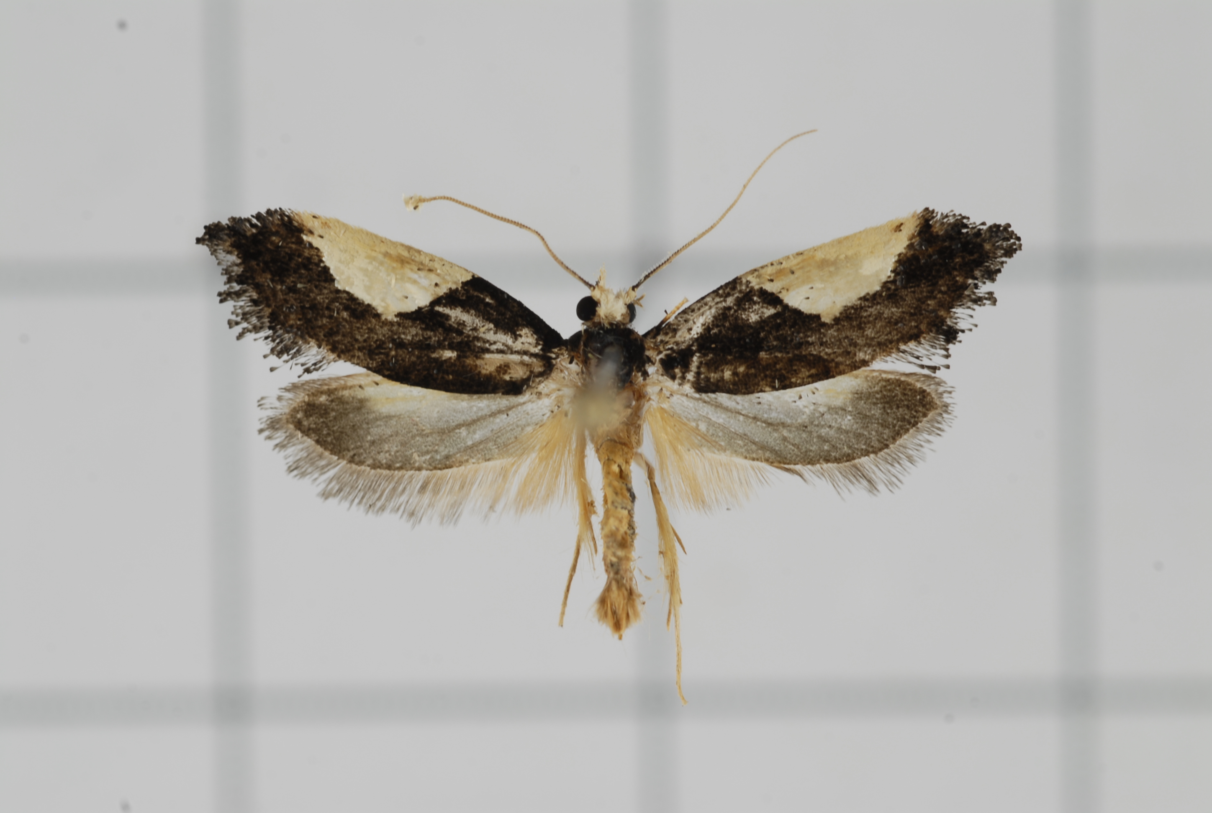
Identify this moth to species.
Monopis monachella
